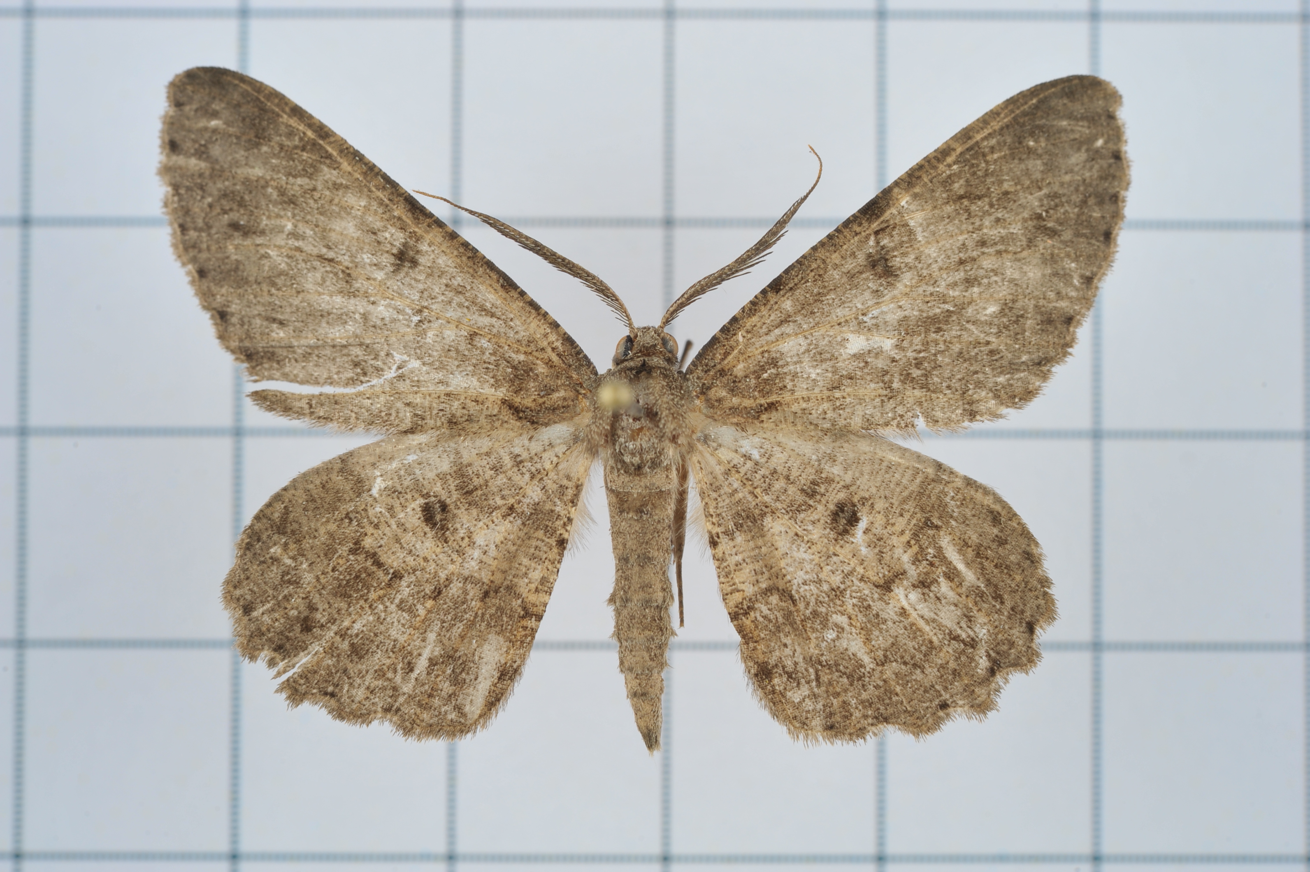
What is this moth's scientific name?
Hypomecis punctinalis glos
